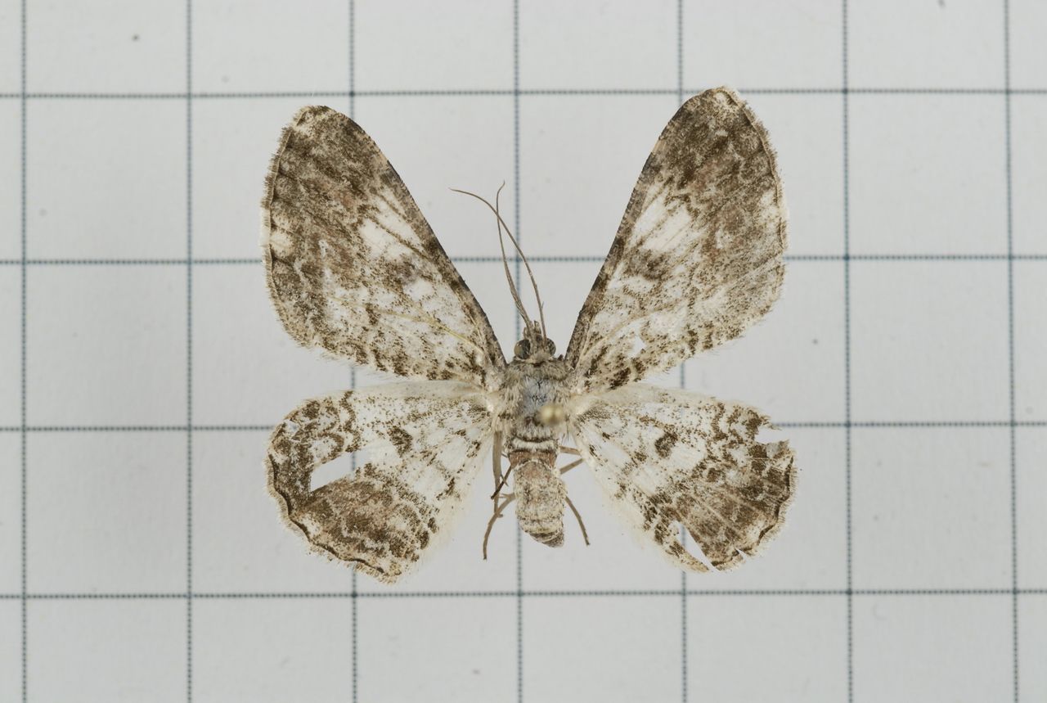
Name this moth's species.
Cleora contiguata contiguata
